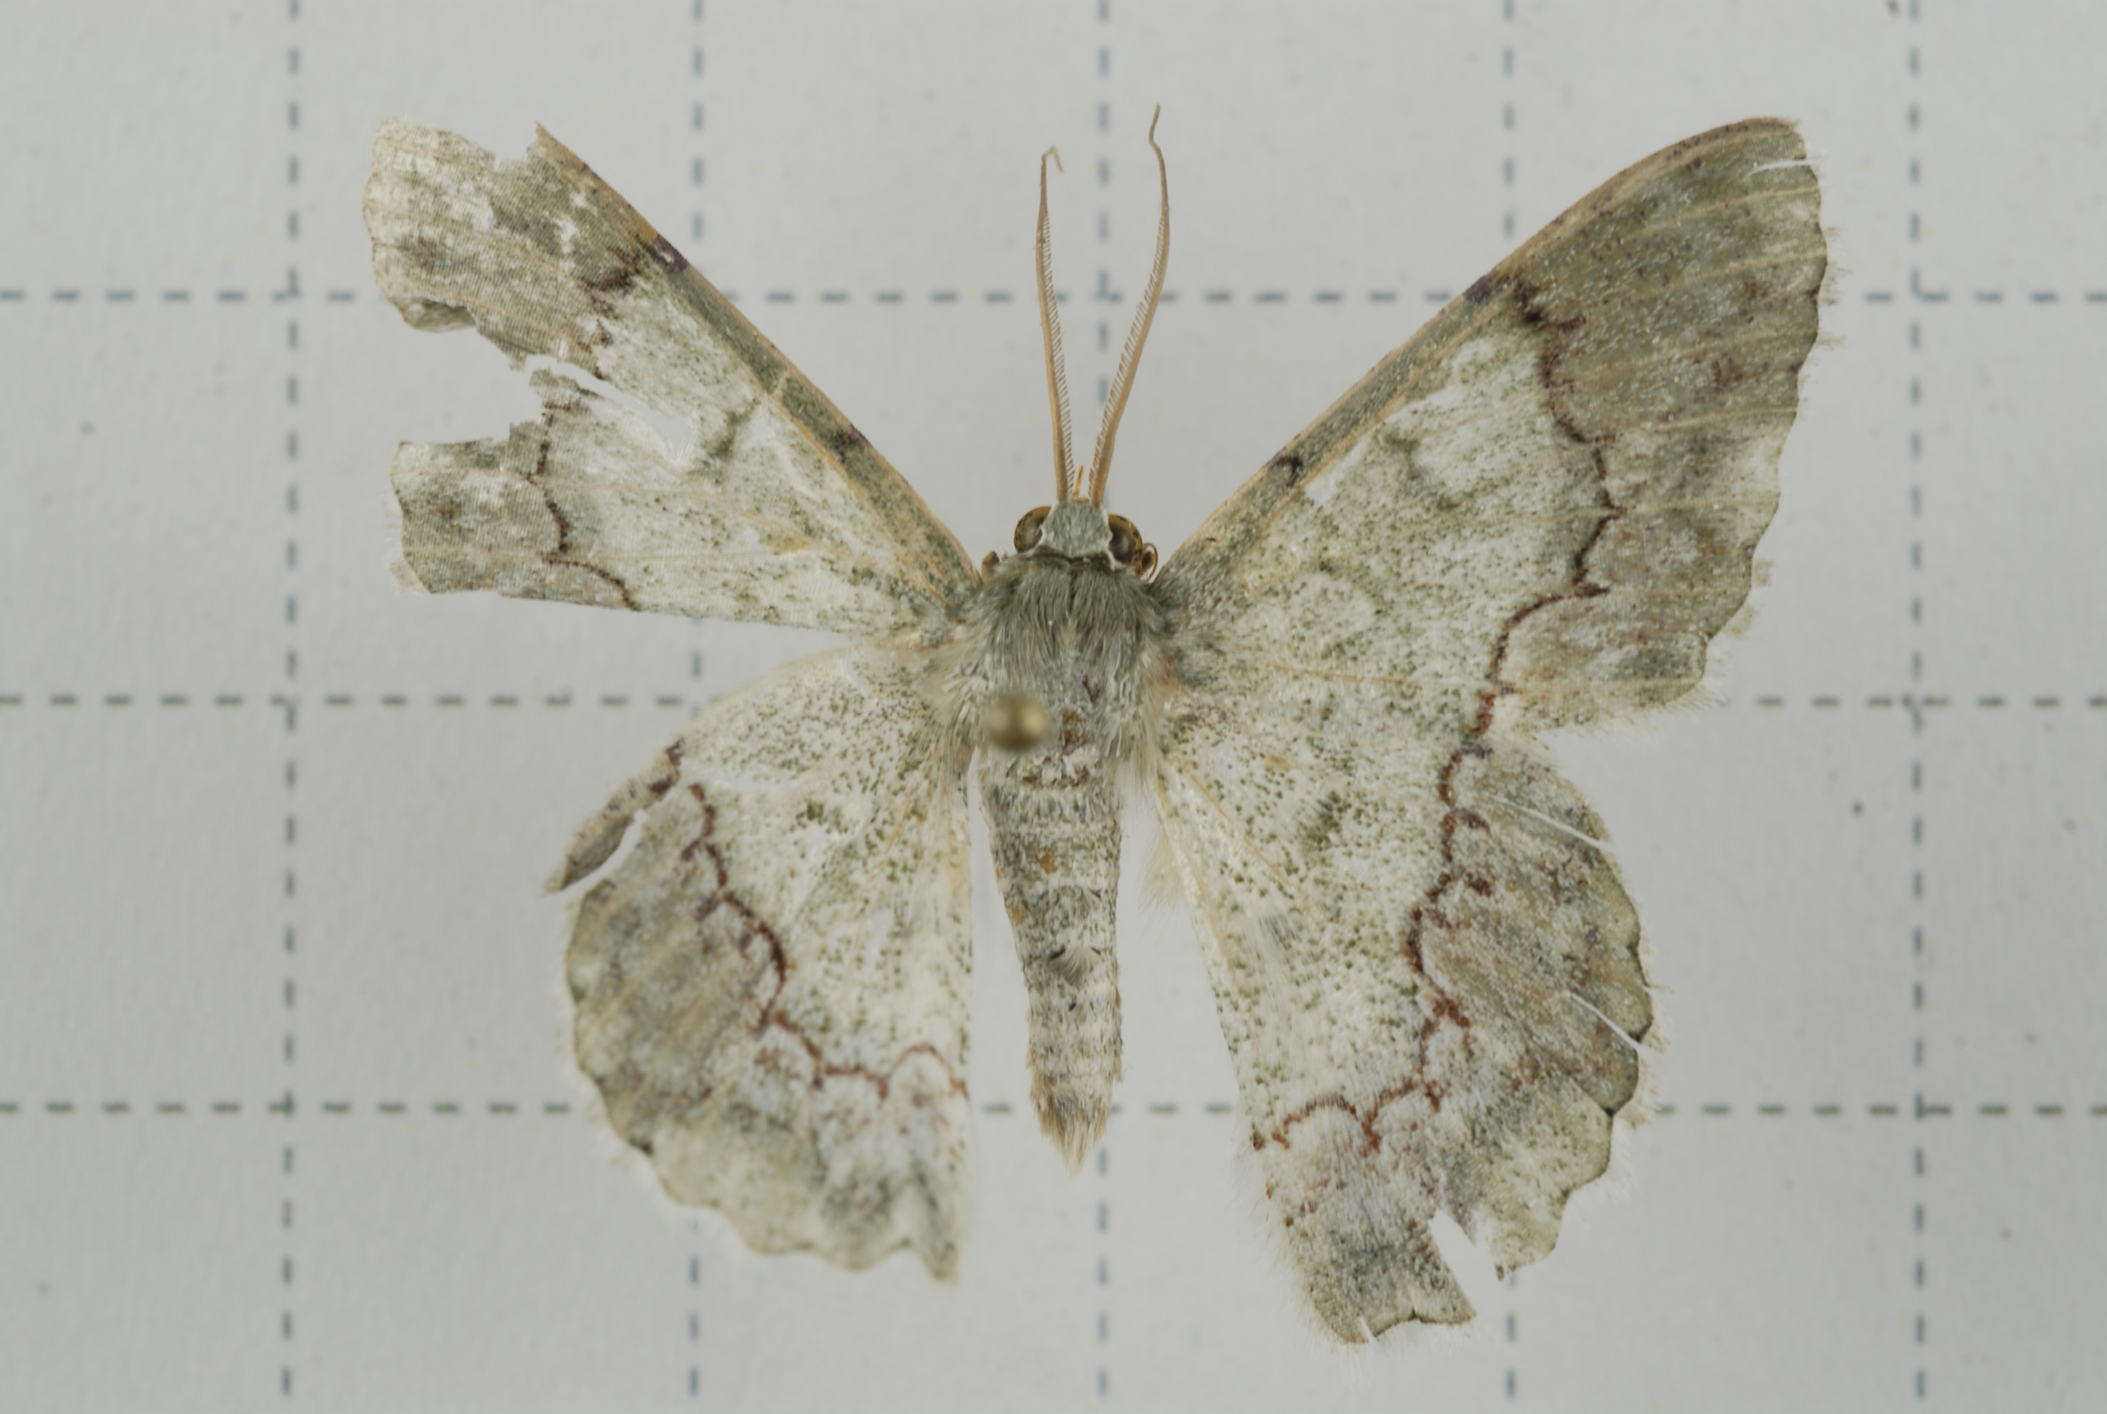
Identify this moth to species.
Pingasa ruginaria pacifica
